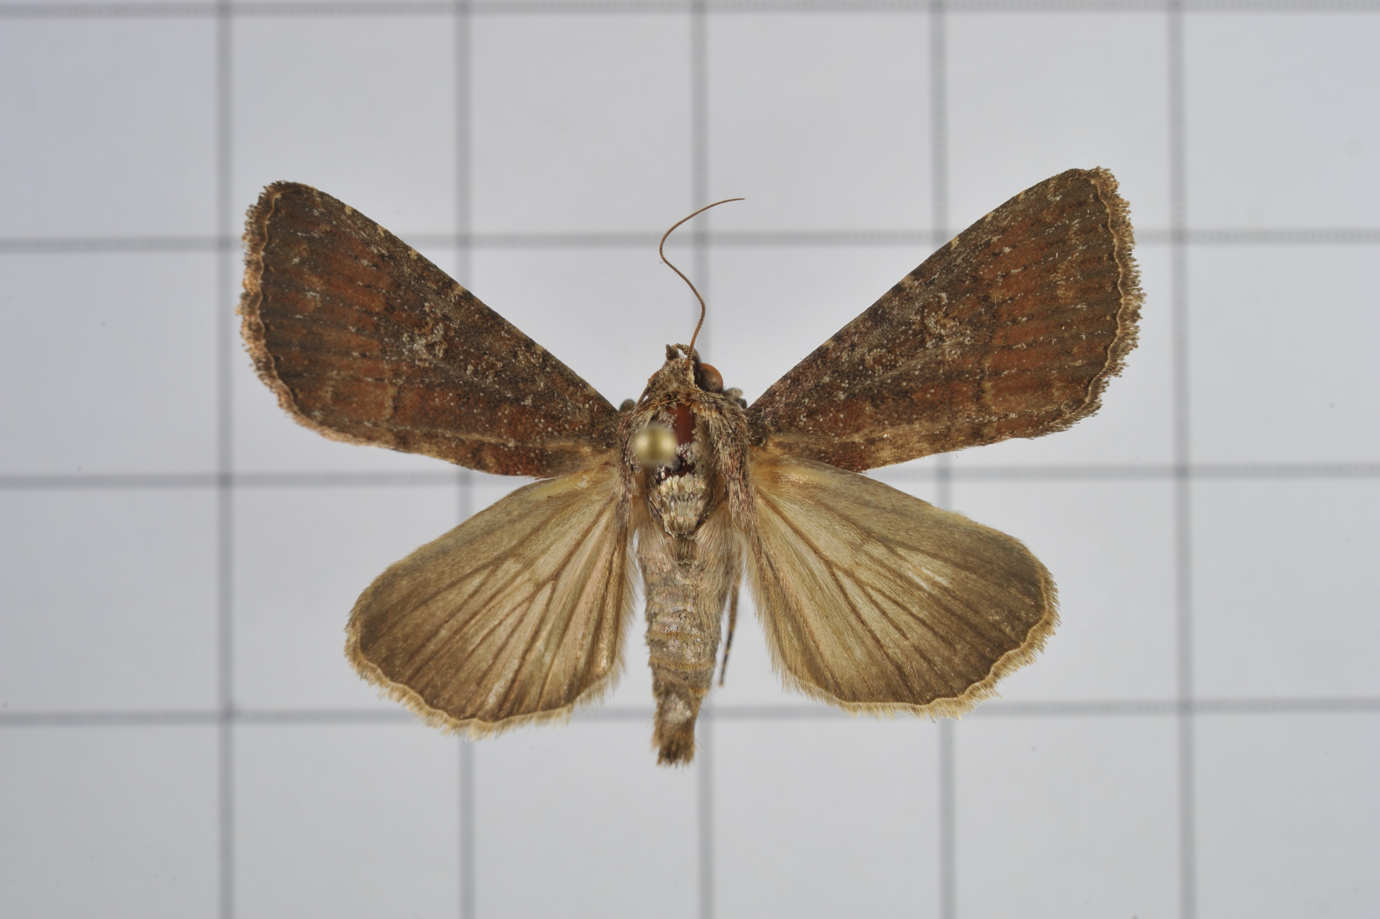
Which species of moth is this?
Condica illecta
